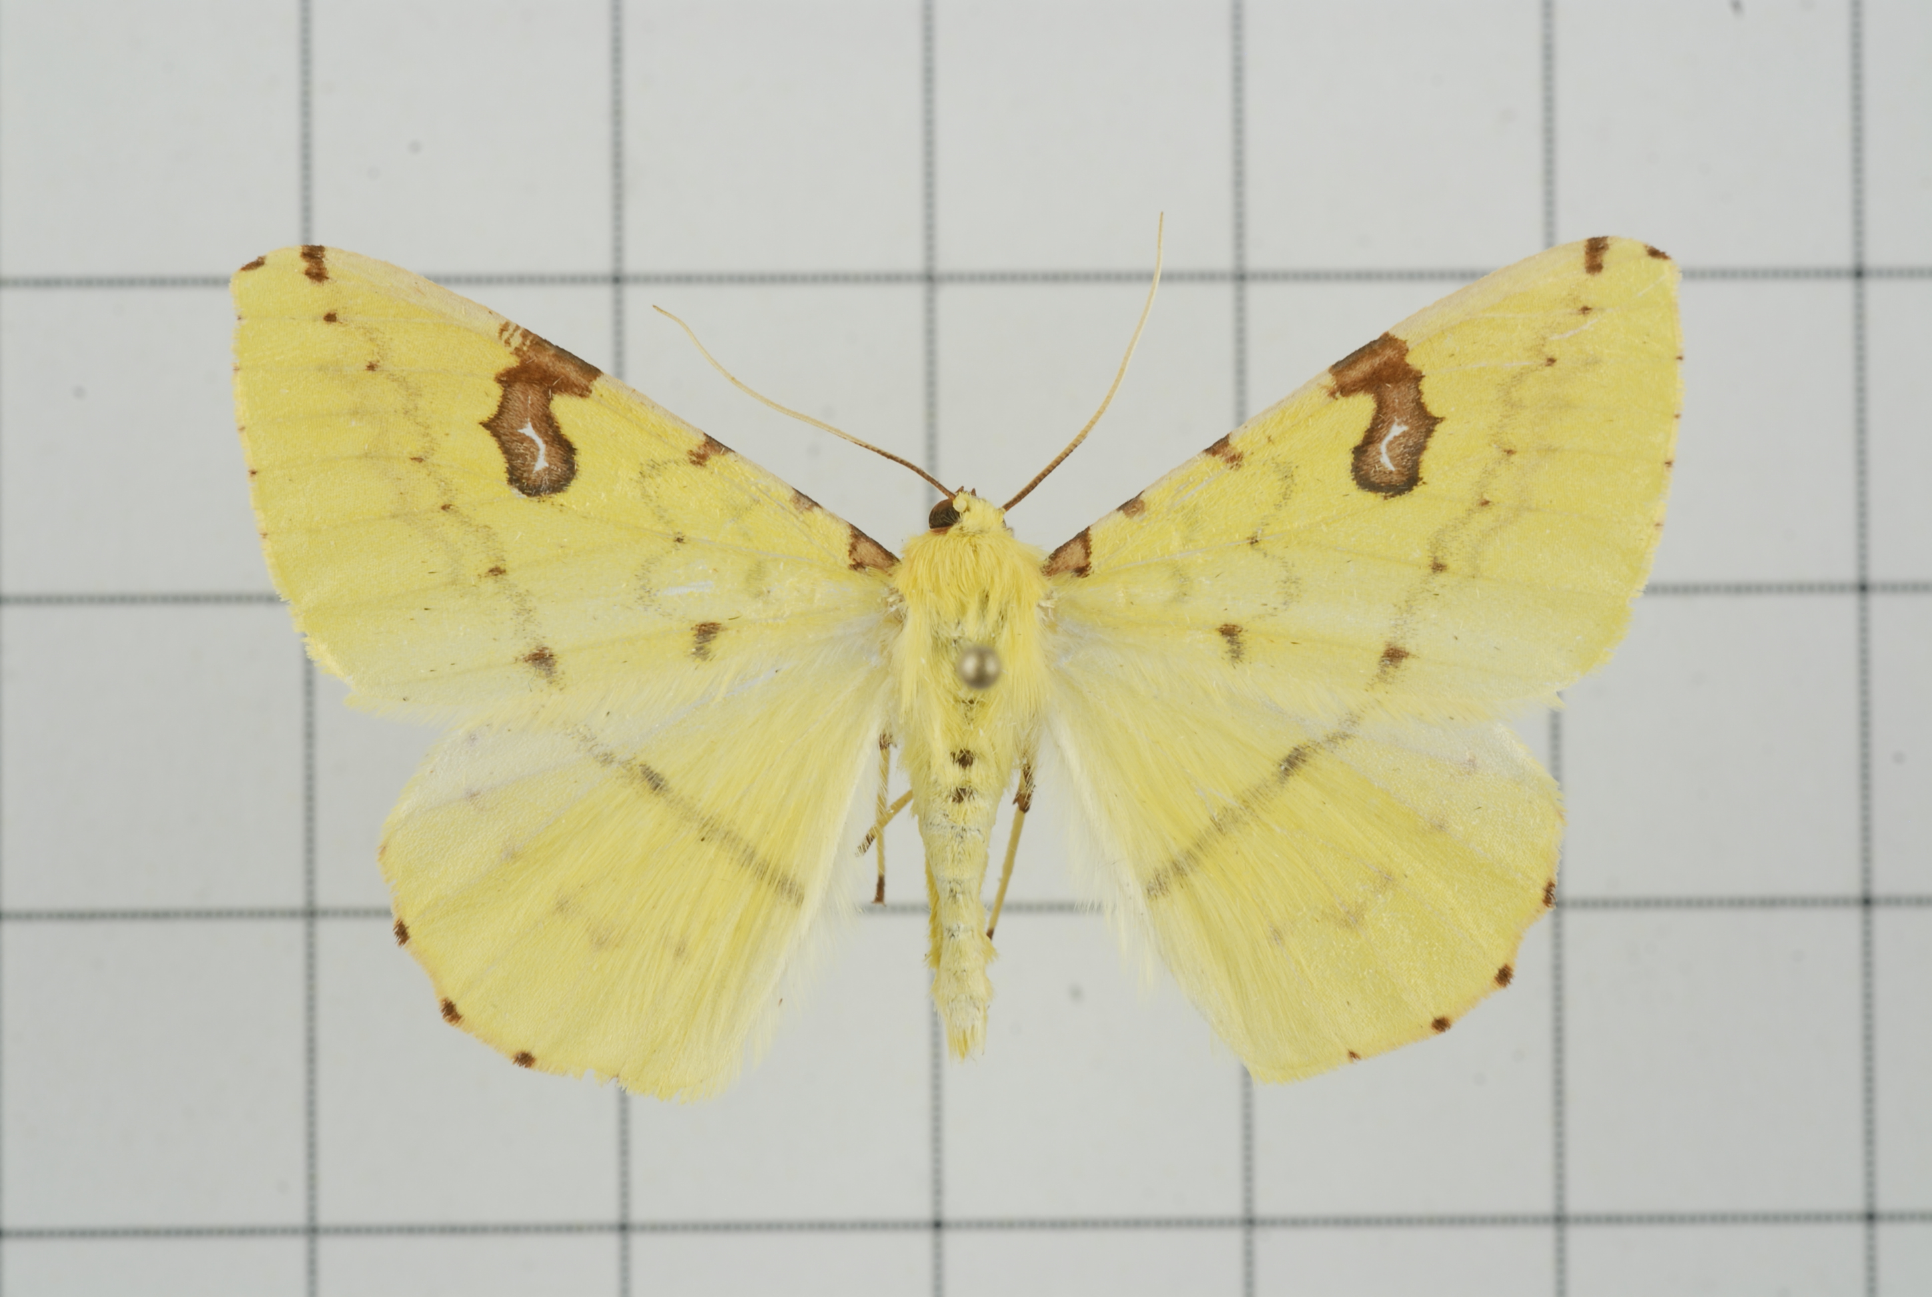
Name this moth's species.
Opisthograptis punctilineata
